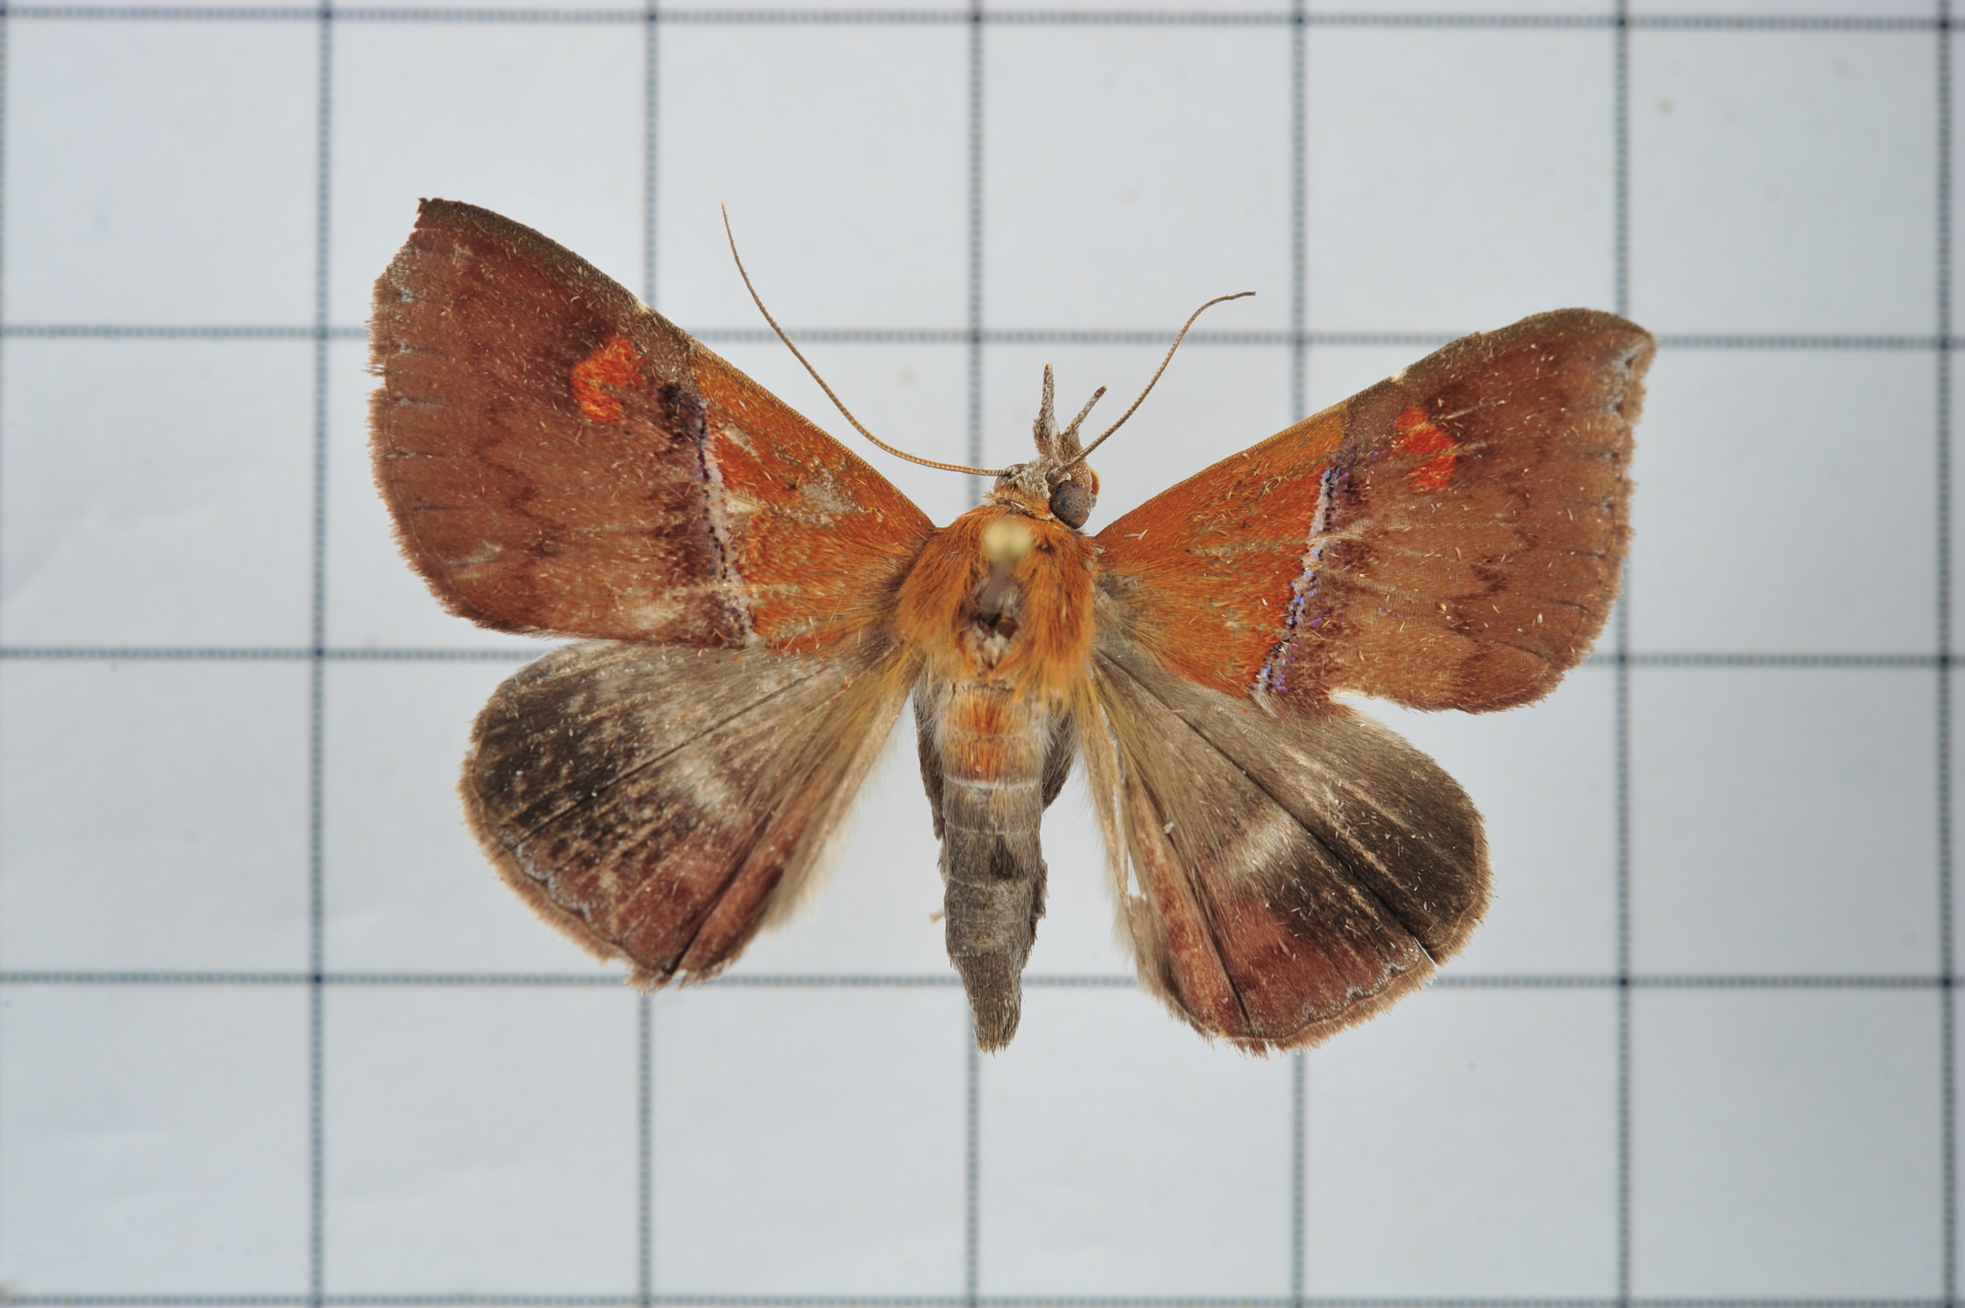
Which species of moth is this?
Sympis rufibasis
